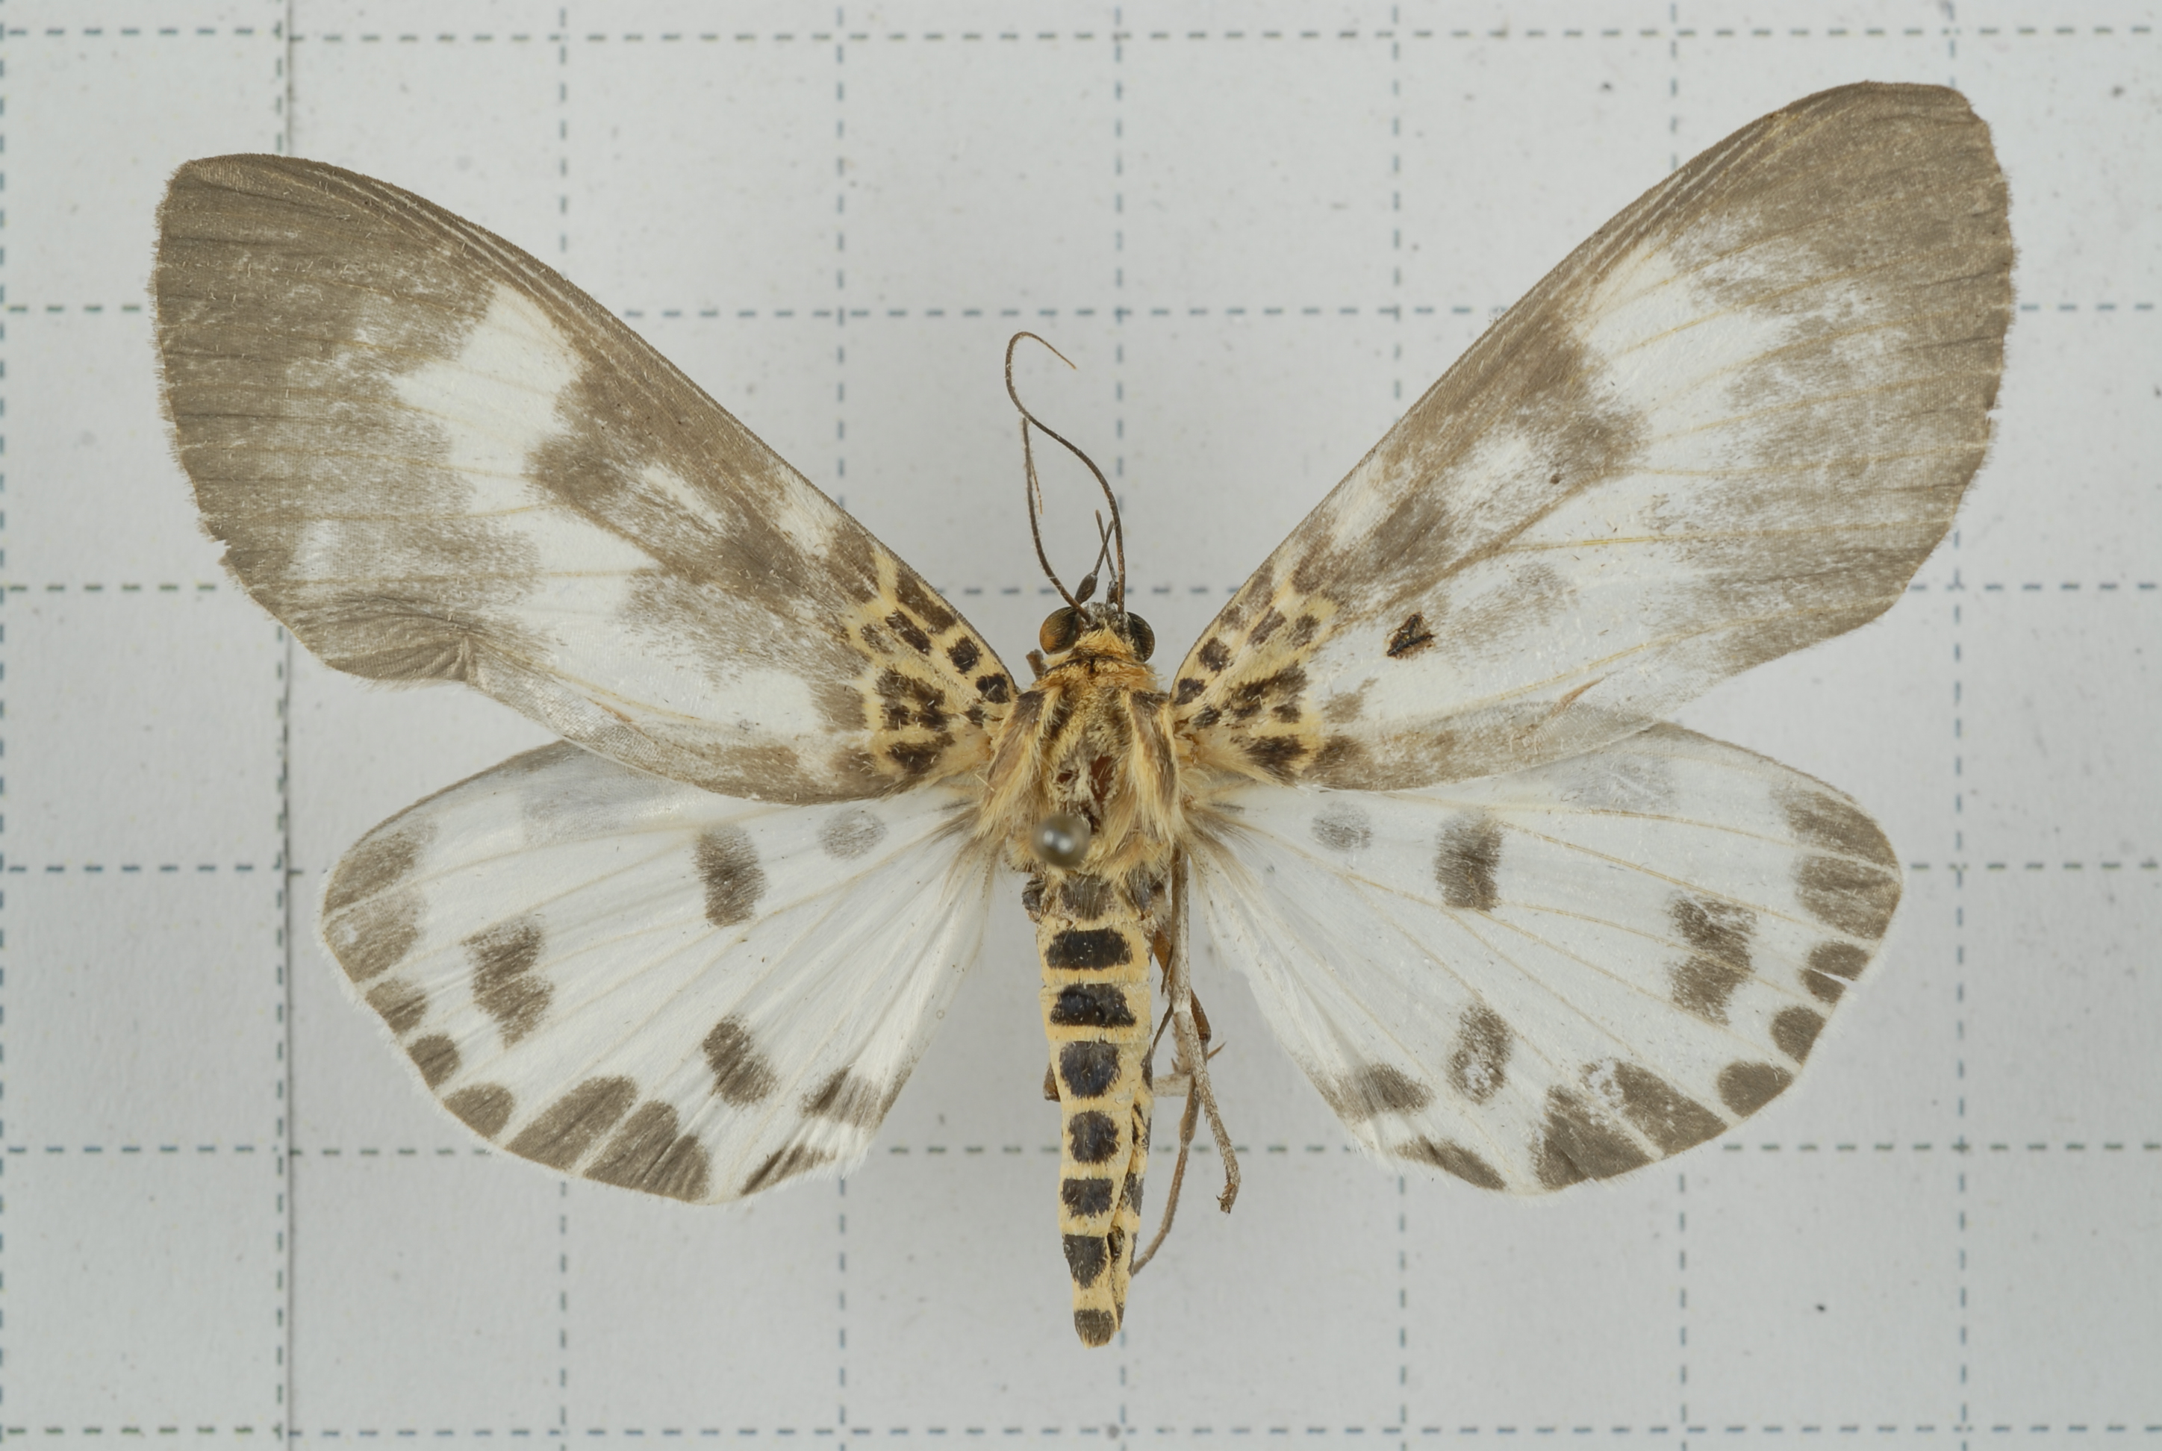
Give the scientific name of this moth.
Asota tortuosa
